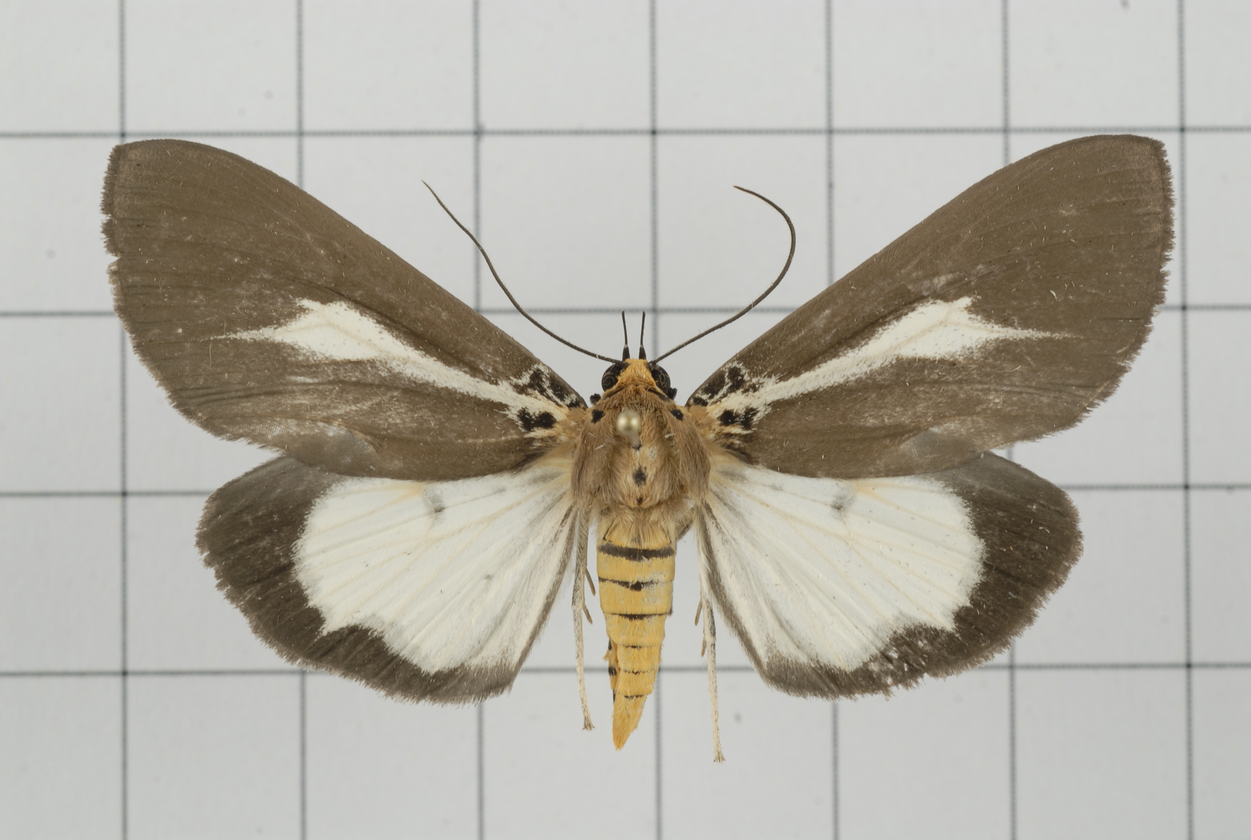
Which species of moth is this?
Asota heliconia zebrina
